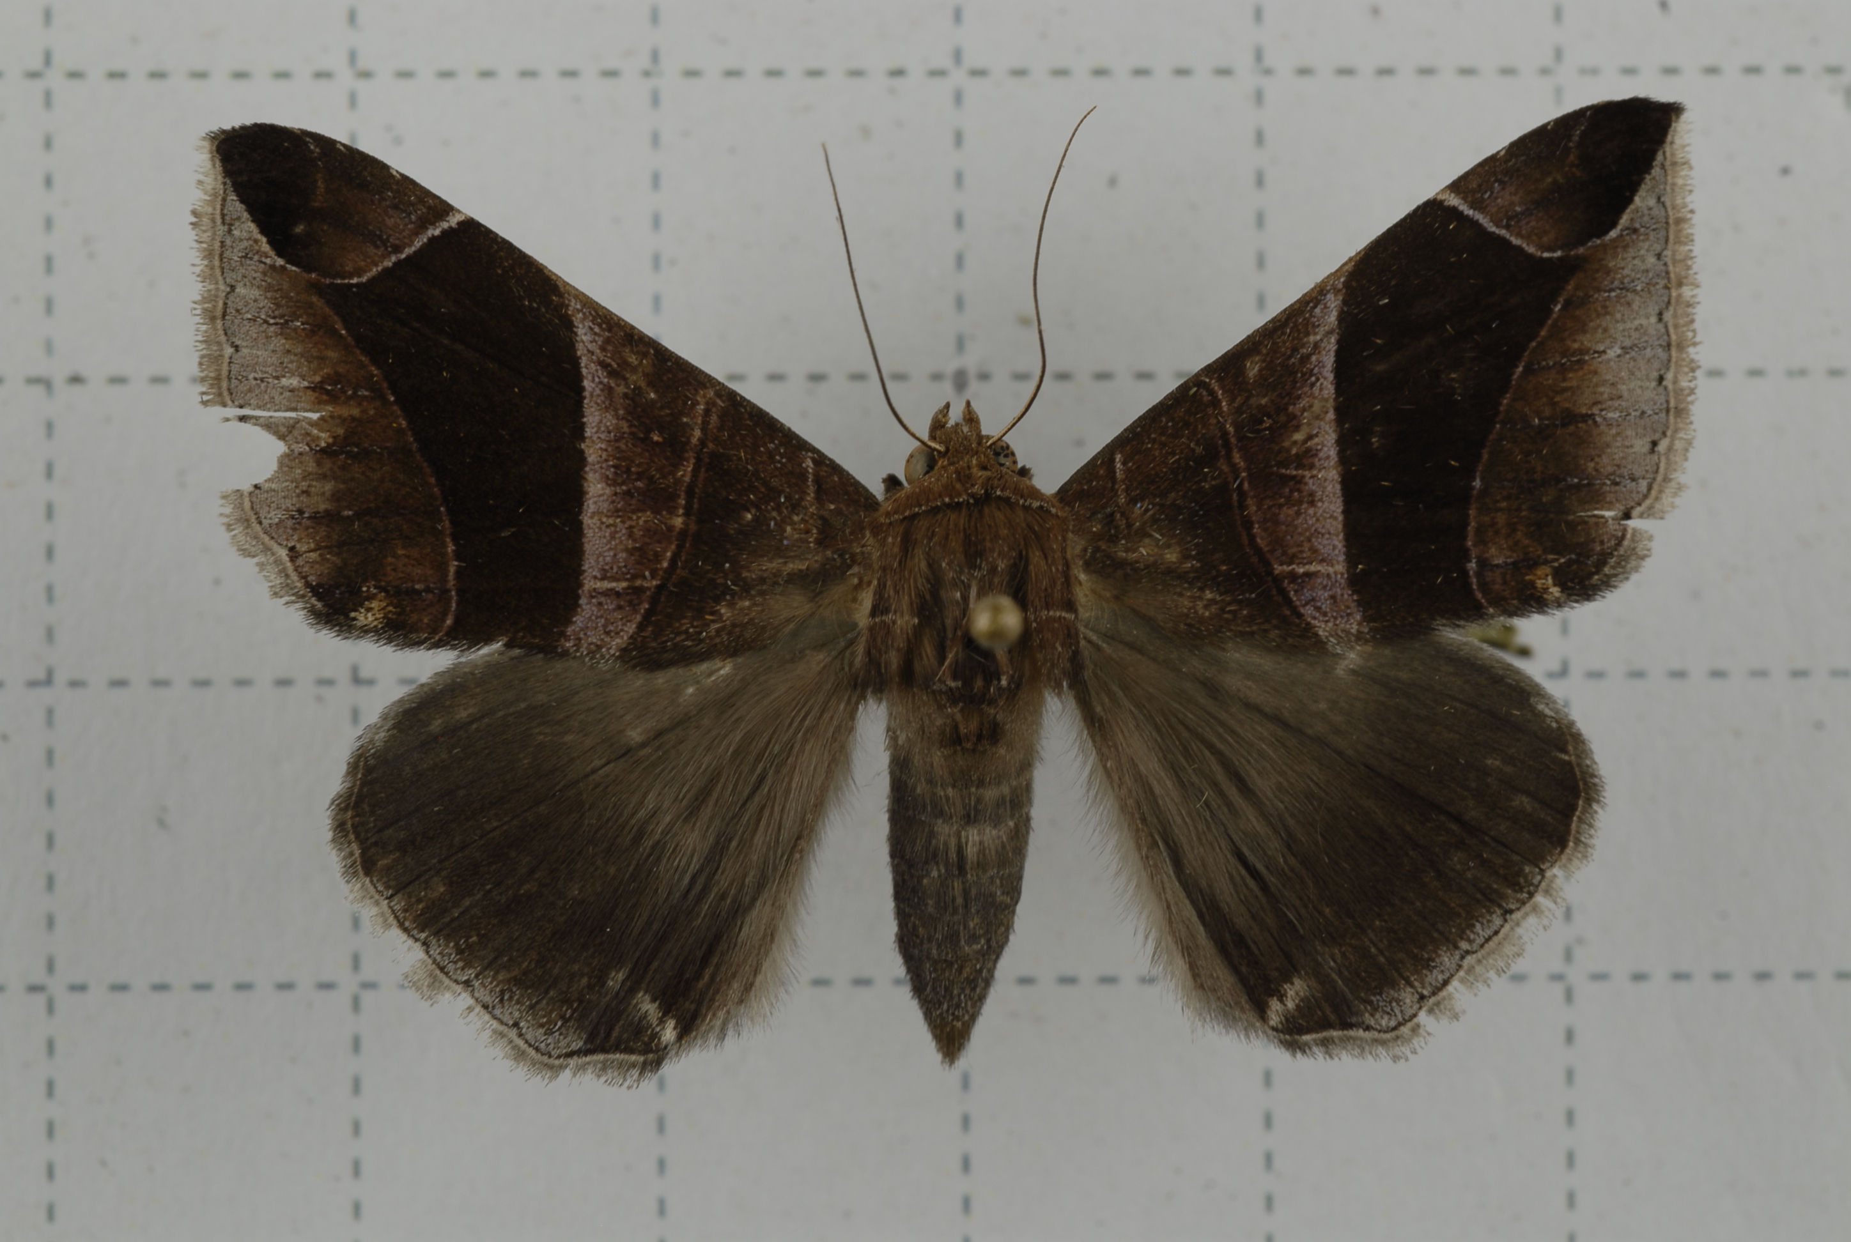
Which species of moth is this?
Bastilla acuta acuta
